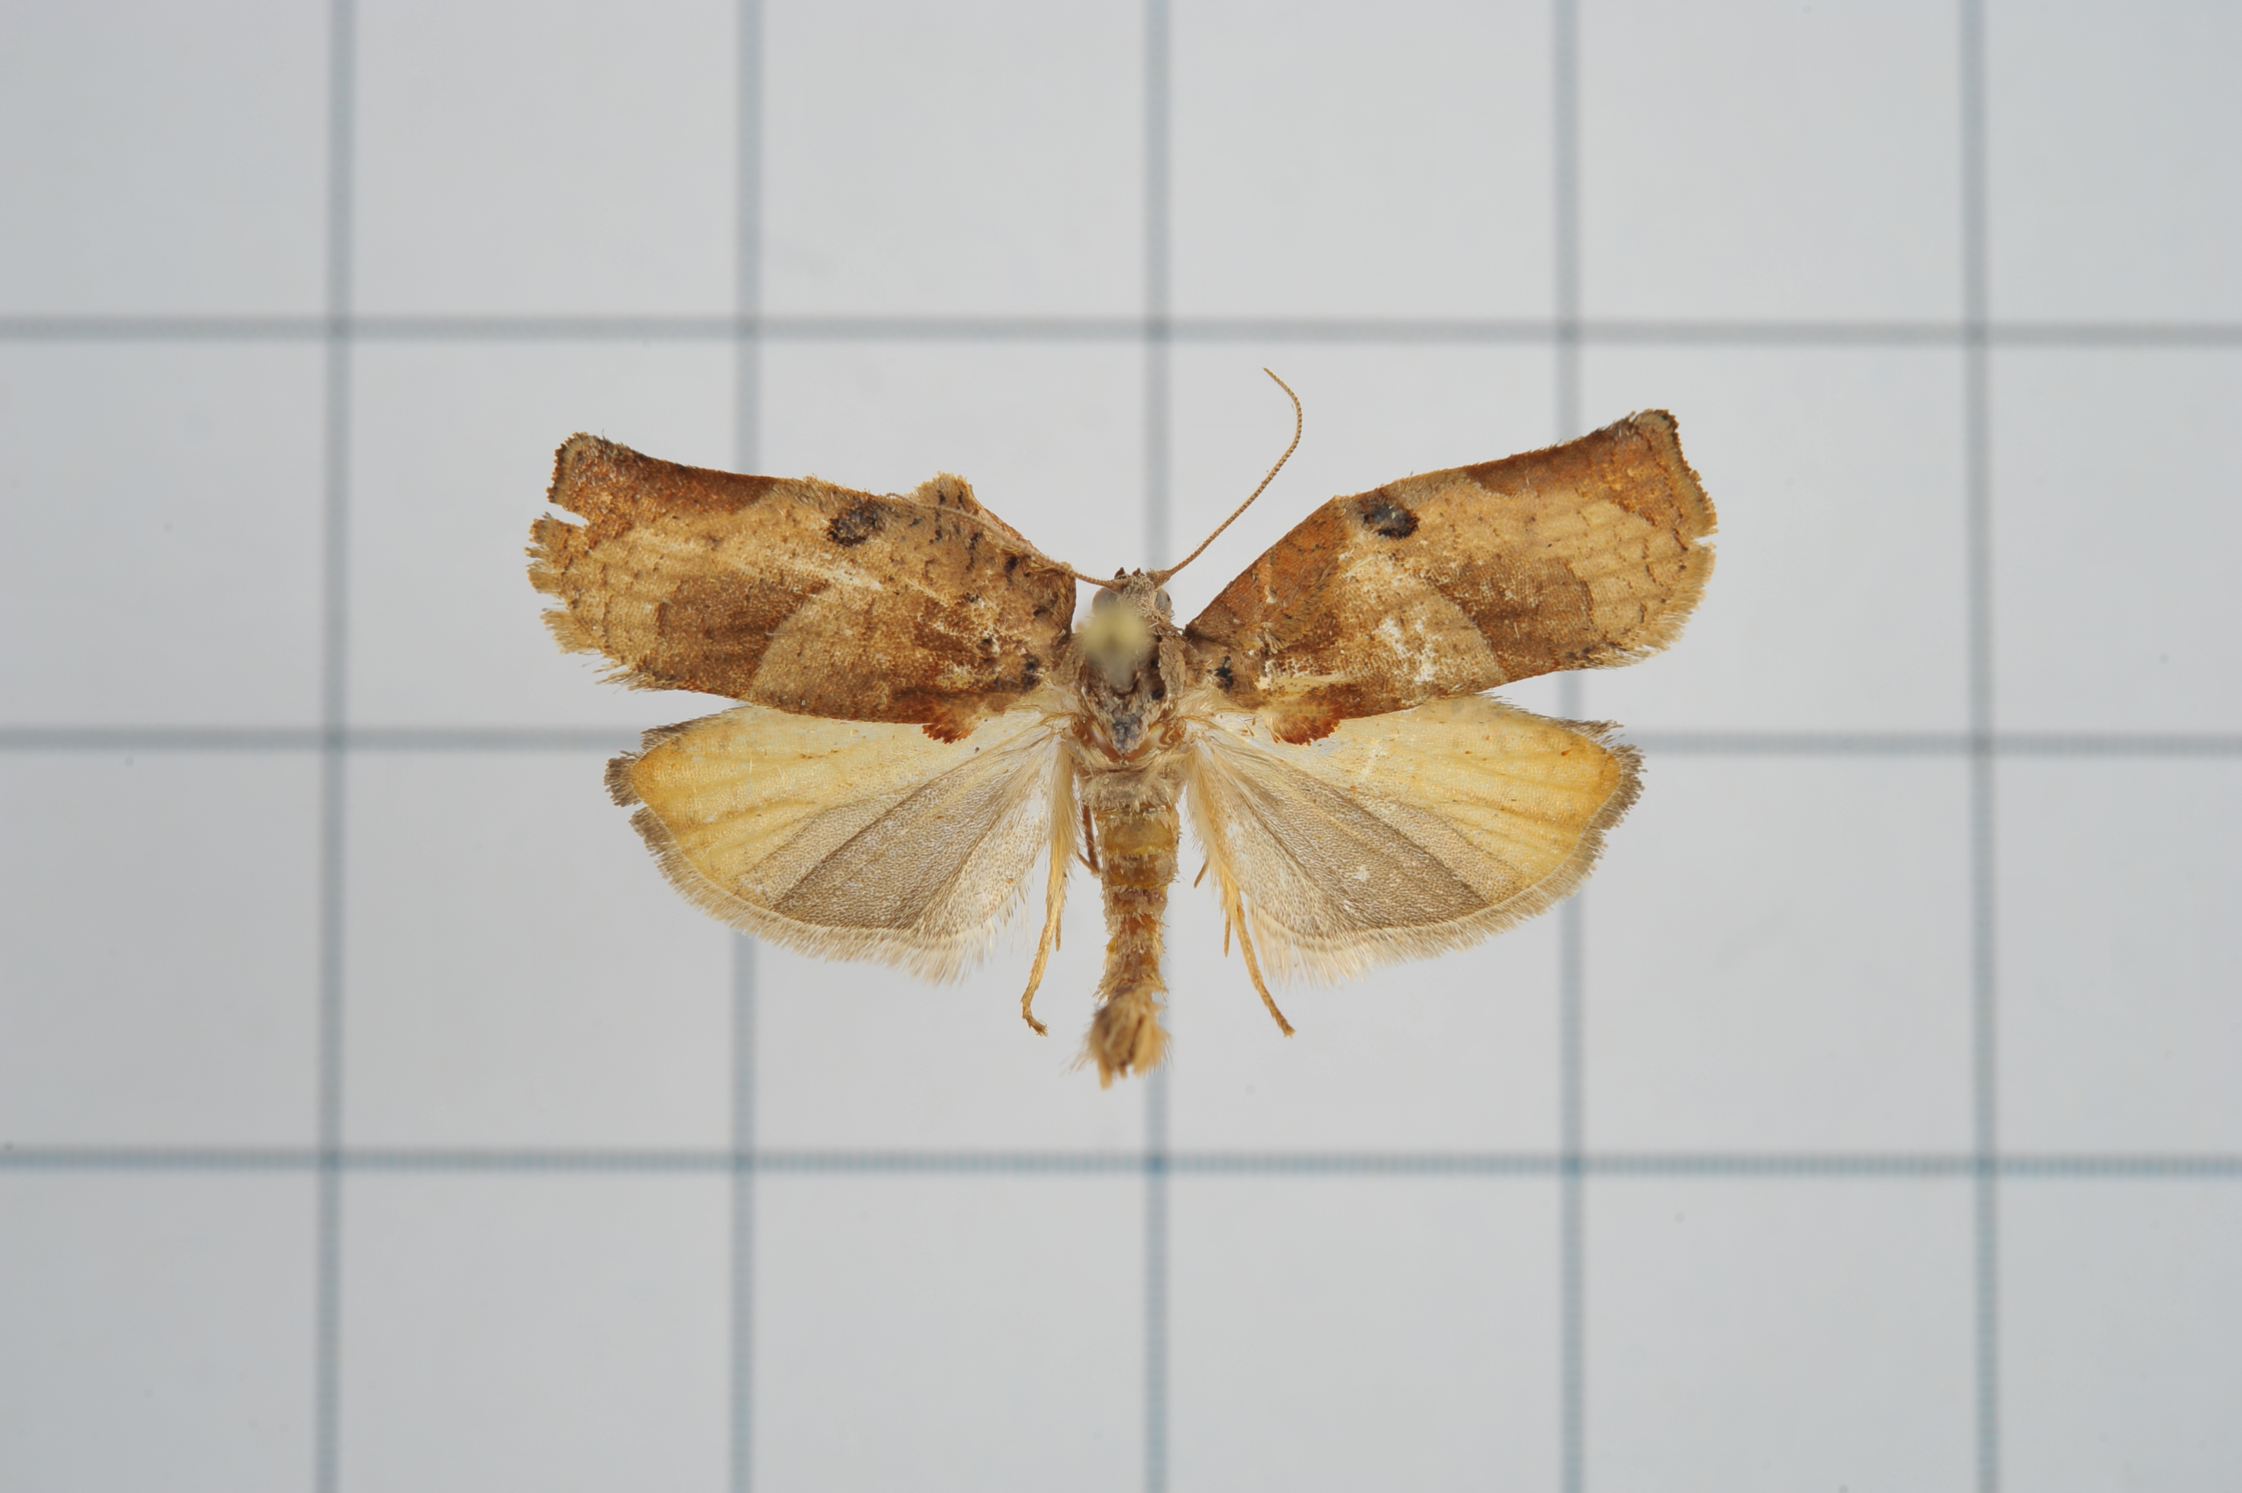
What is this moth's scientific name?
Homona issikii
